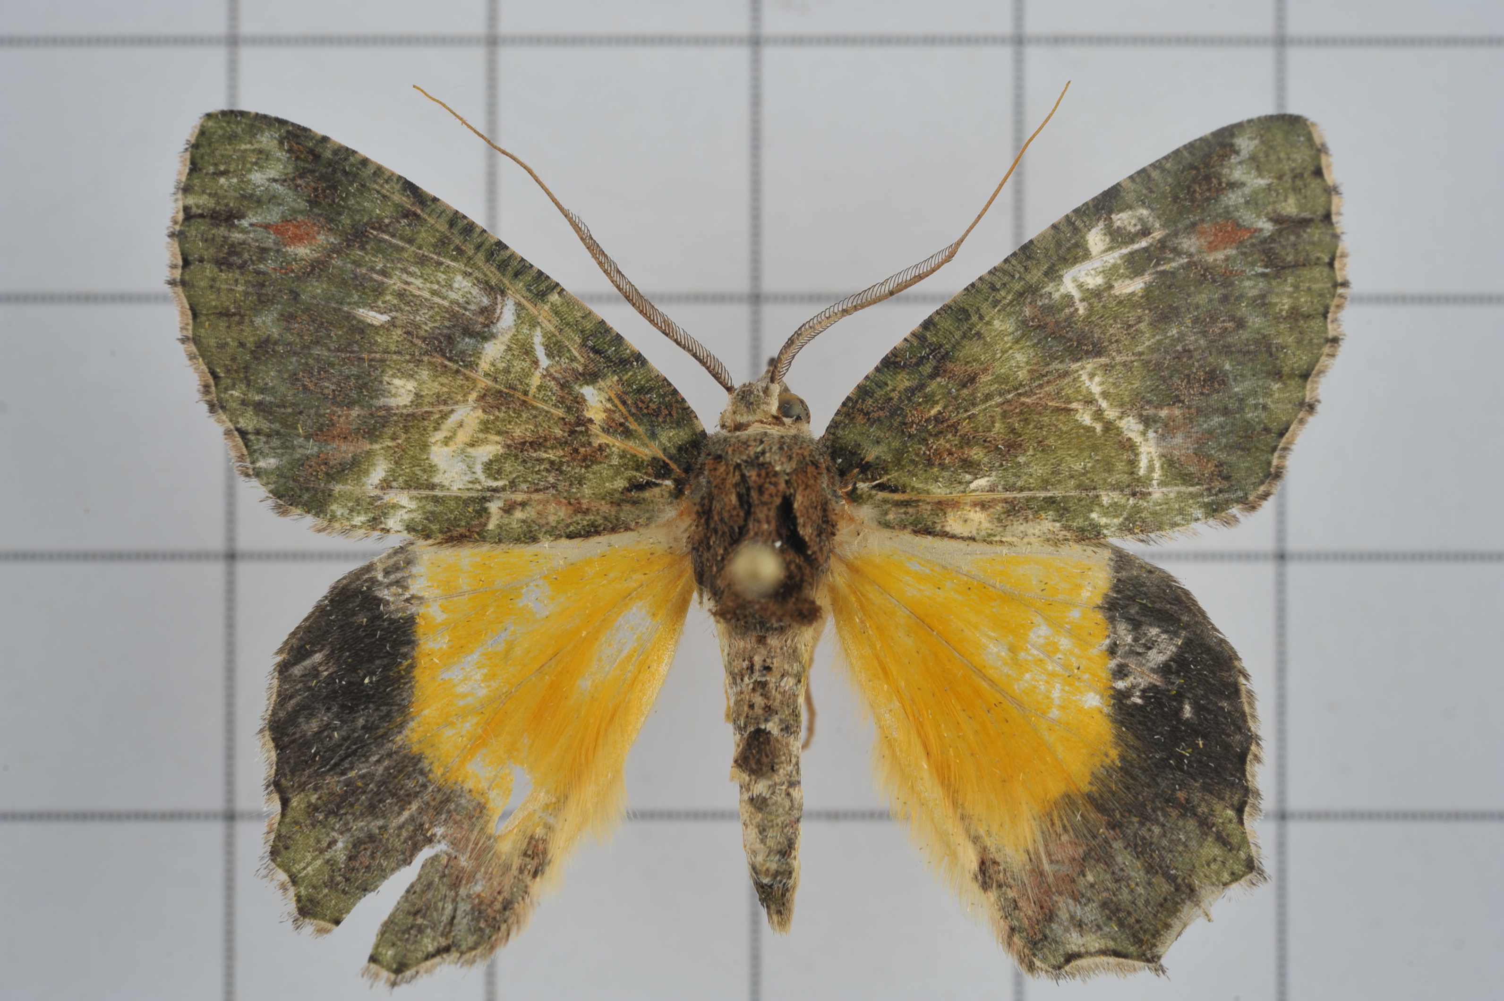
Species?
Dindica polyphaenaria
